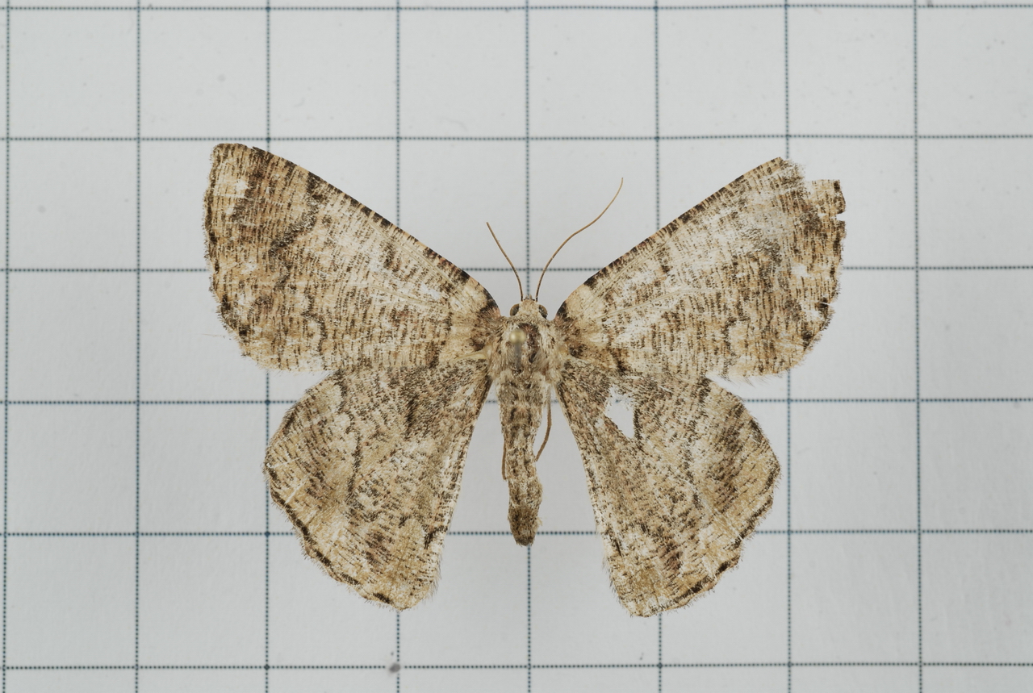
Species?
Lophophelma taiwana
